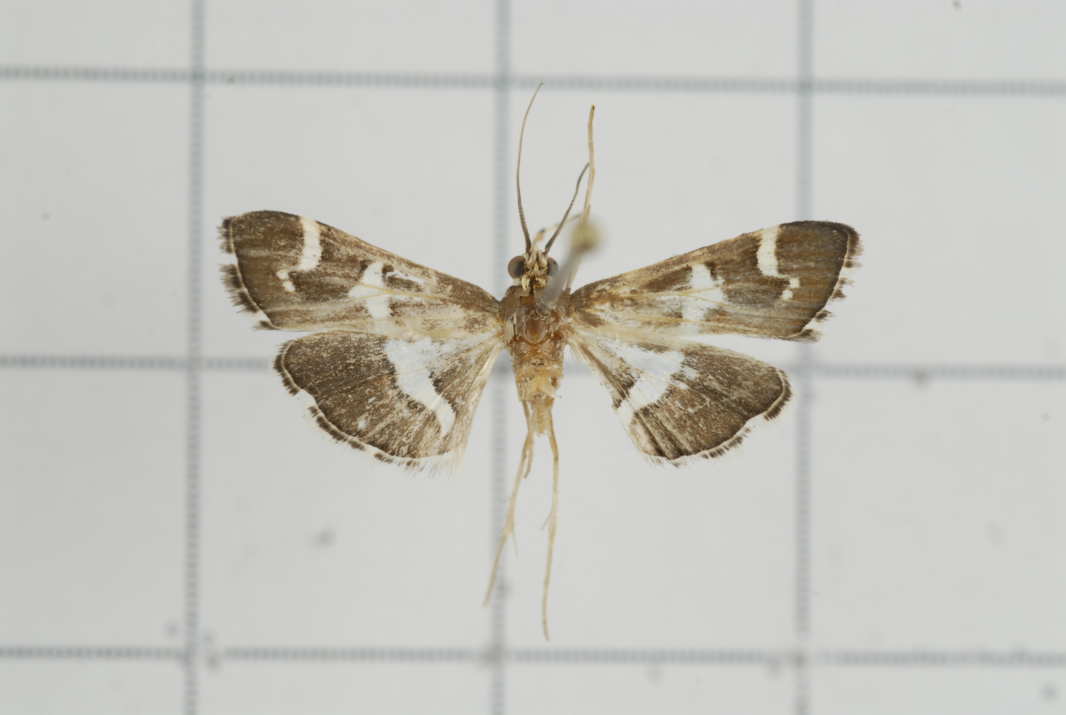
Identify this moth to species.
Spoladea recurvalis
